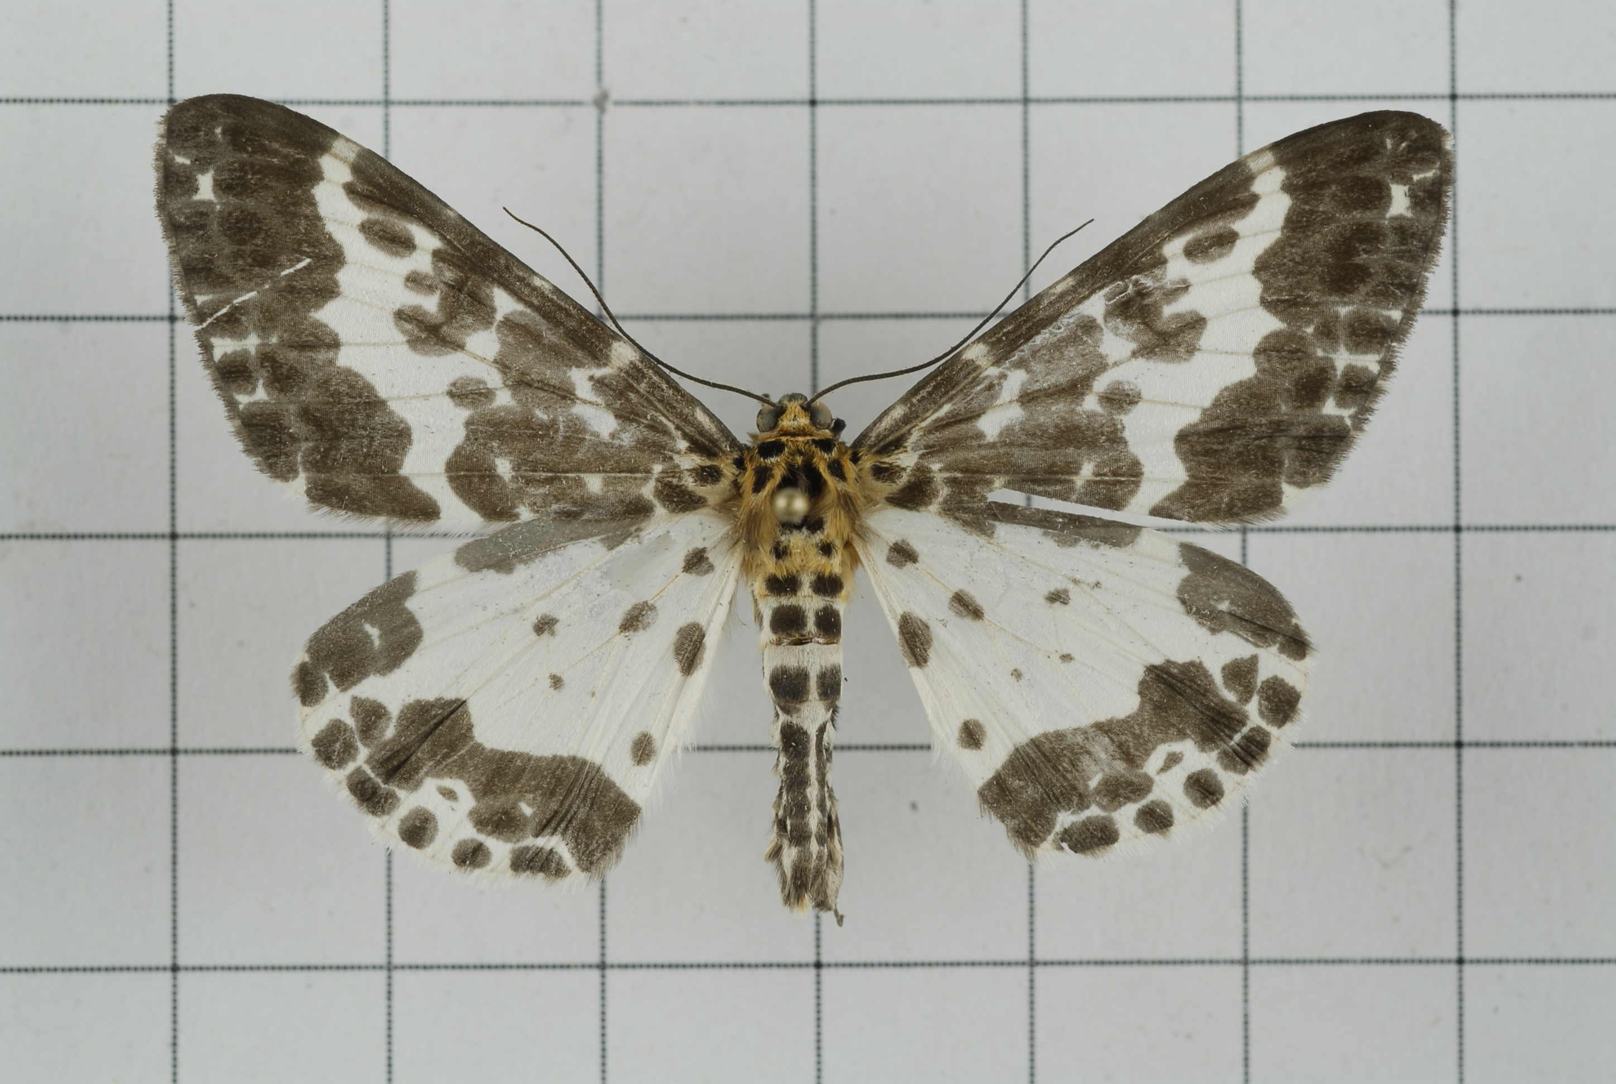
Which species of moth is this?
Pogonopygia pavida pavida
